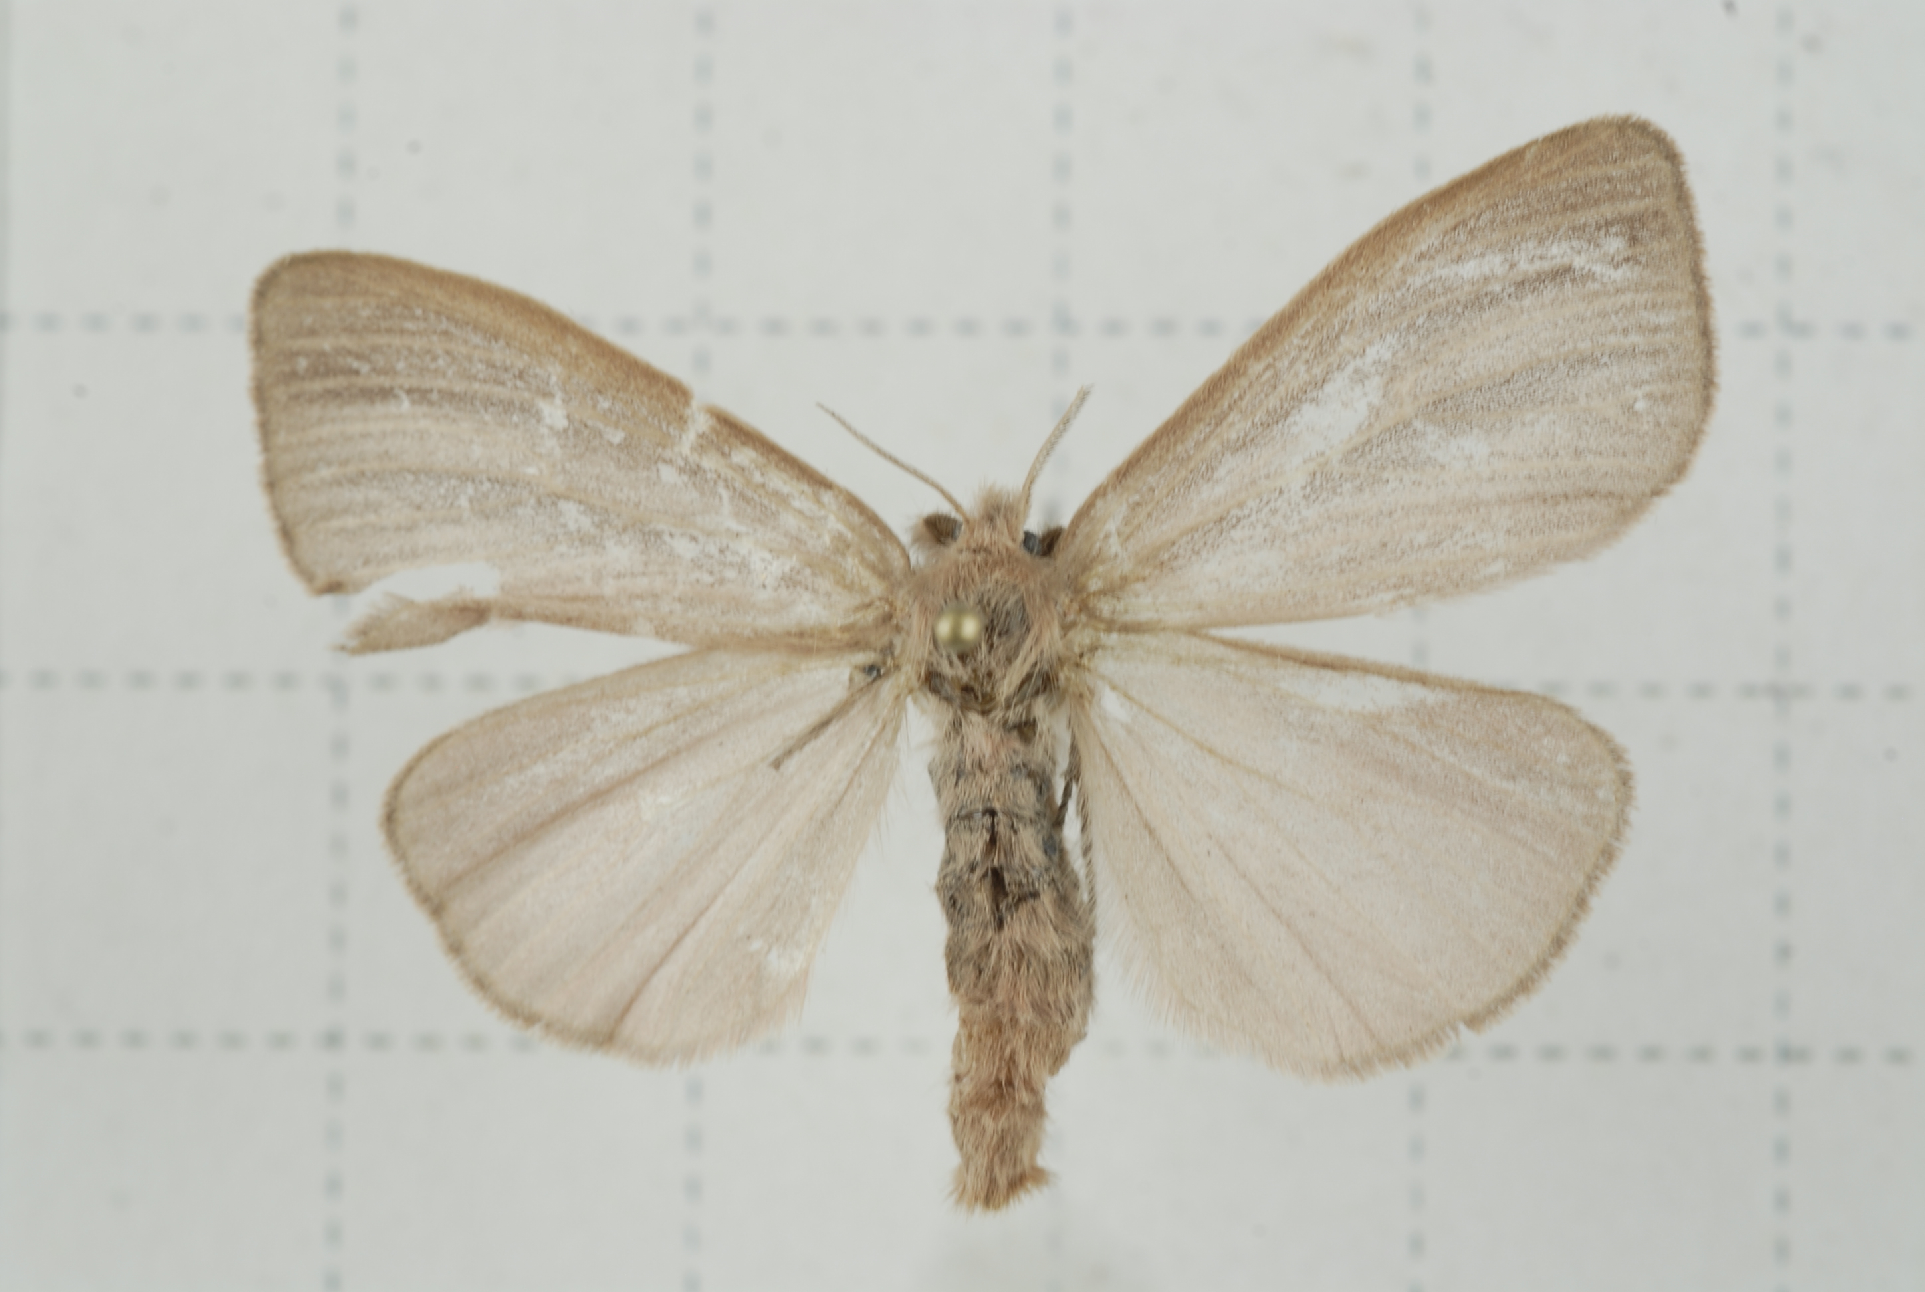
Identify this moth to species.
Pantana substrigosa
